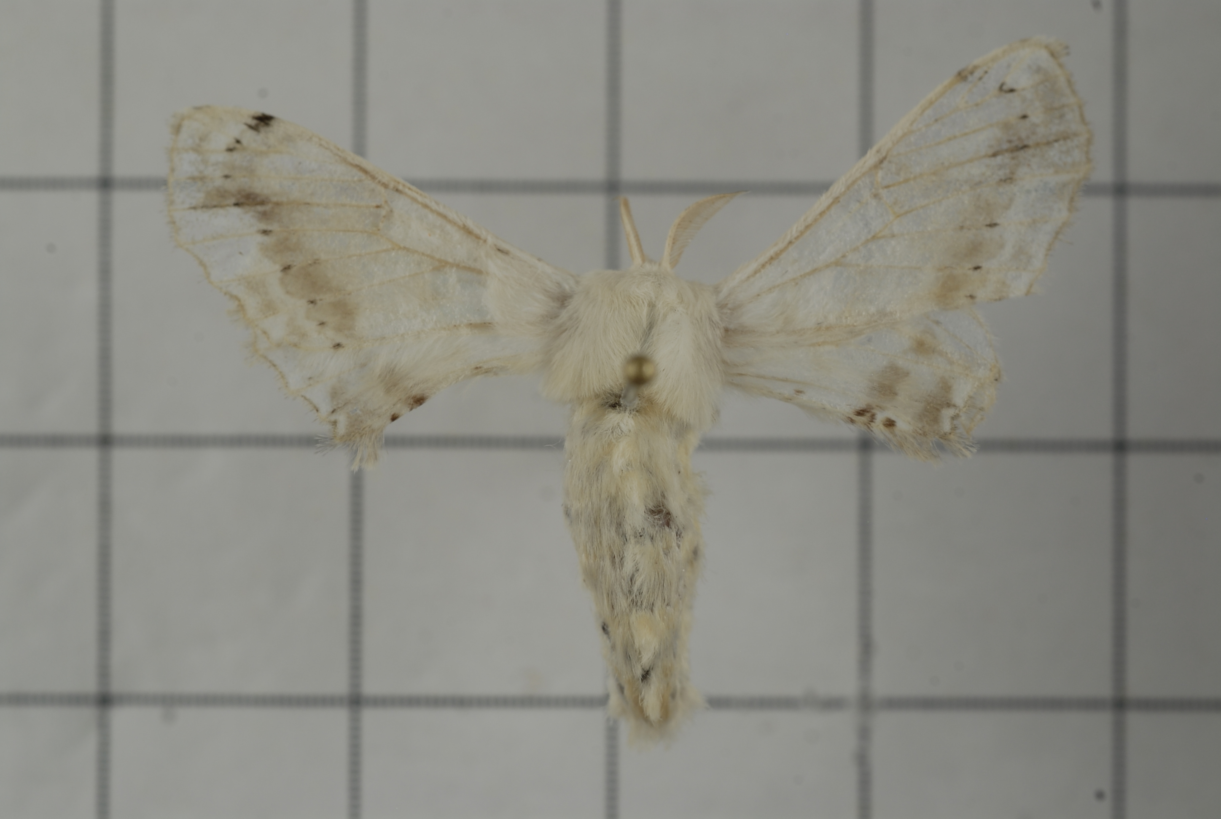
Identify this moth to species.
Ernolatia moorei
